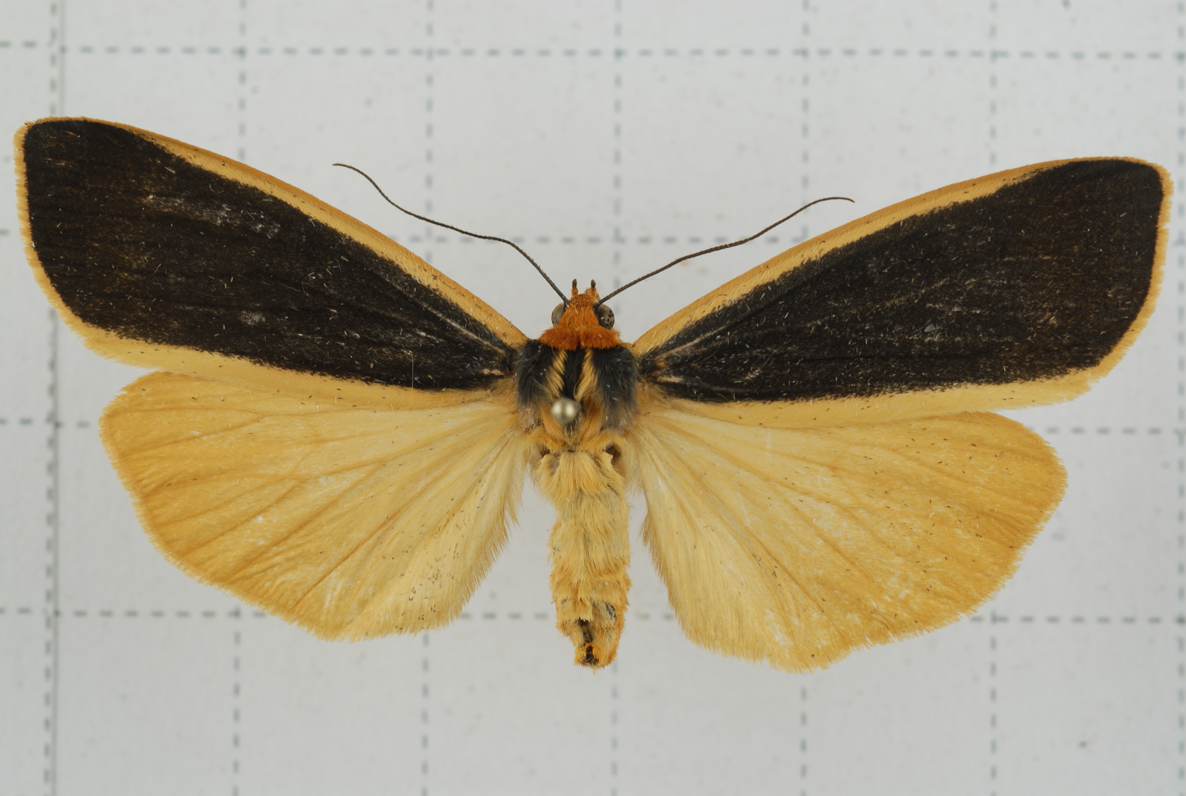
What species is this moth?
Churinga virago
